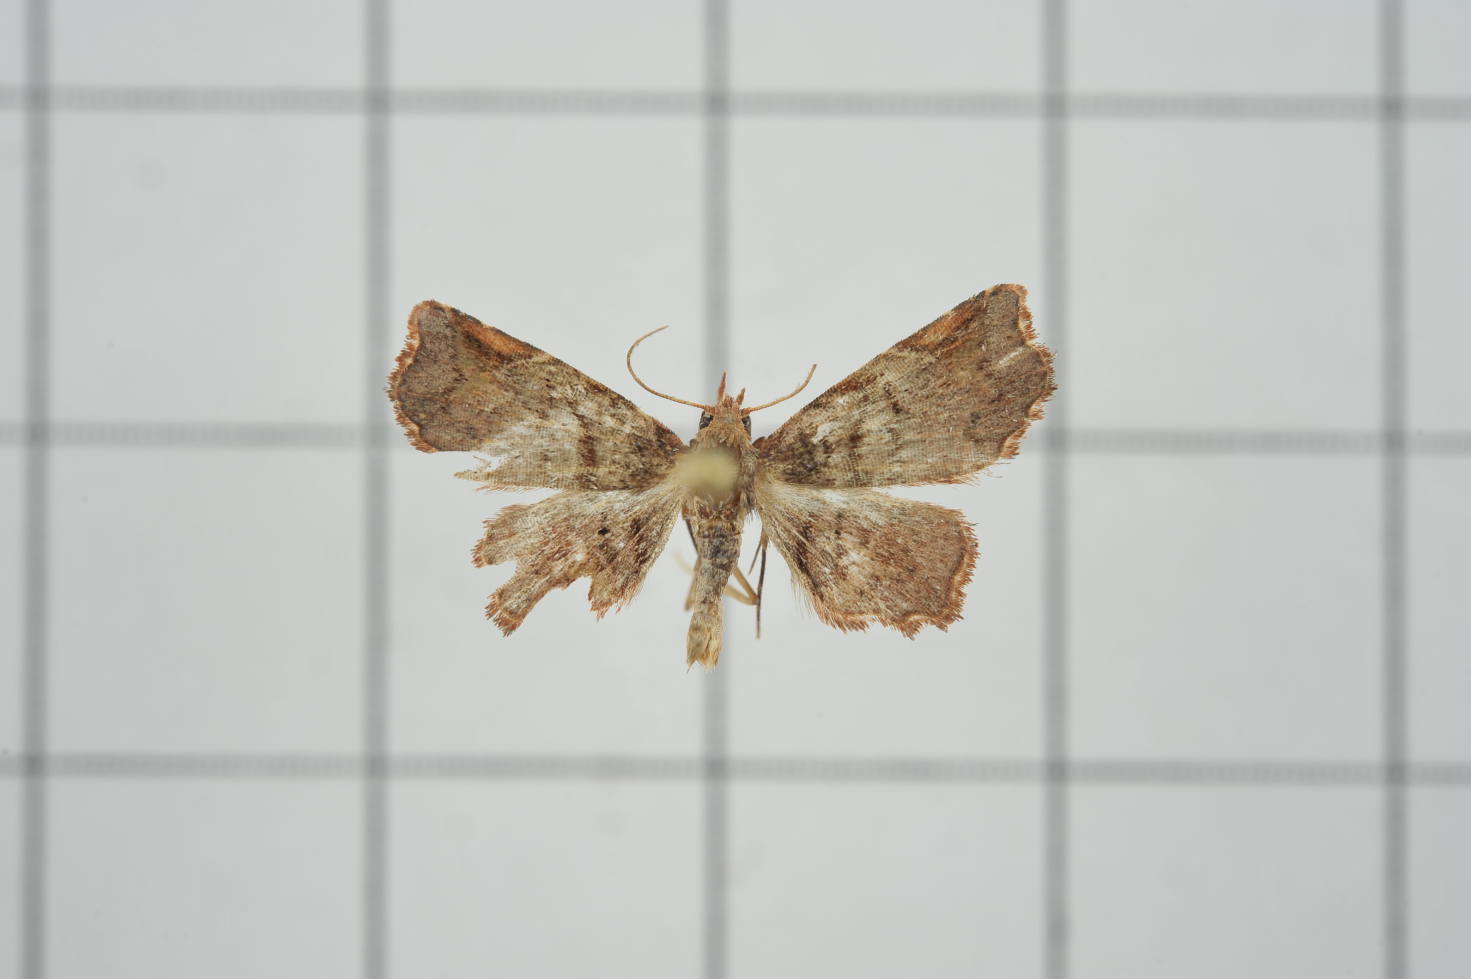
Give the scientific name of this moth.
Aroana baliensis
